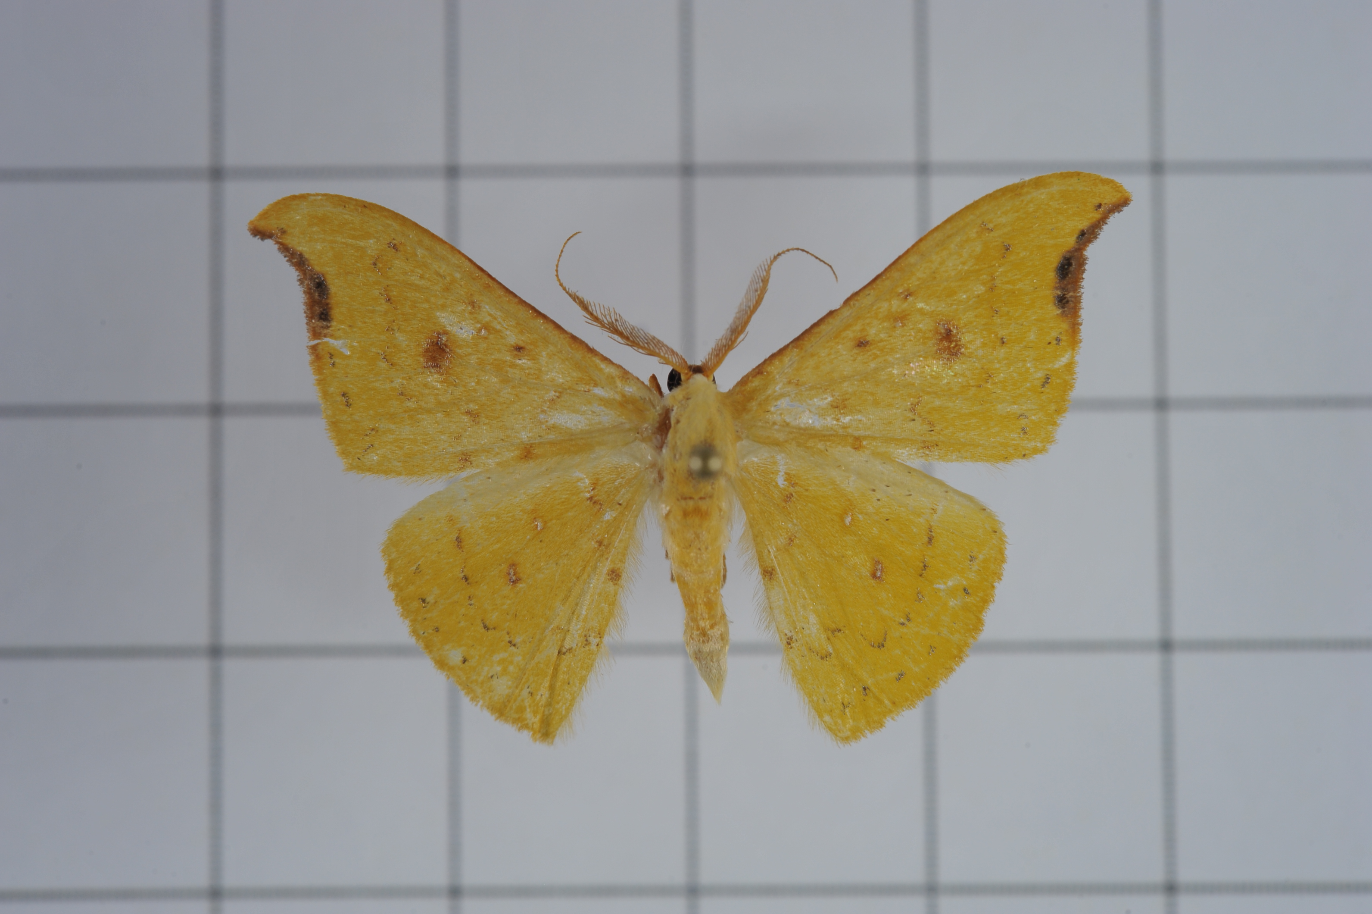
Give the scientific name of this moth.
Tridrepana arikana arikana
